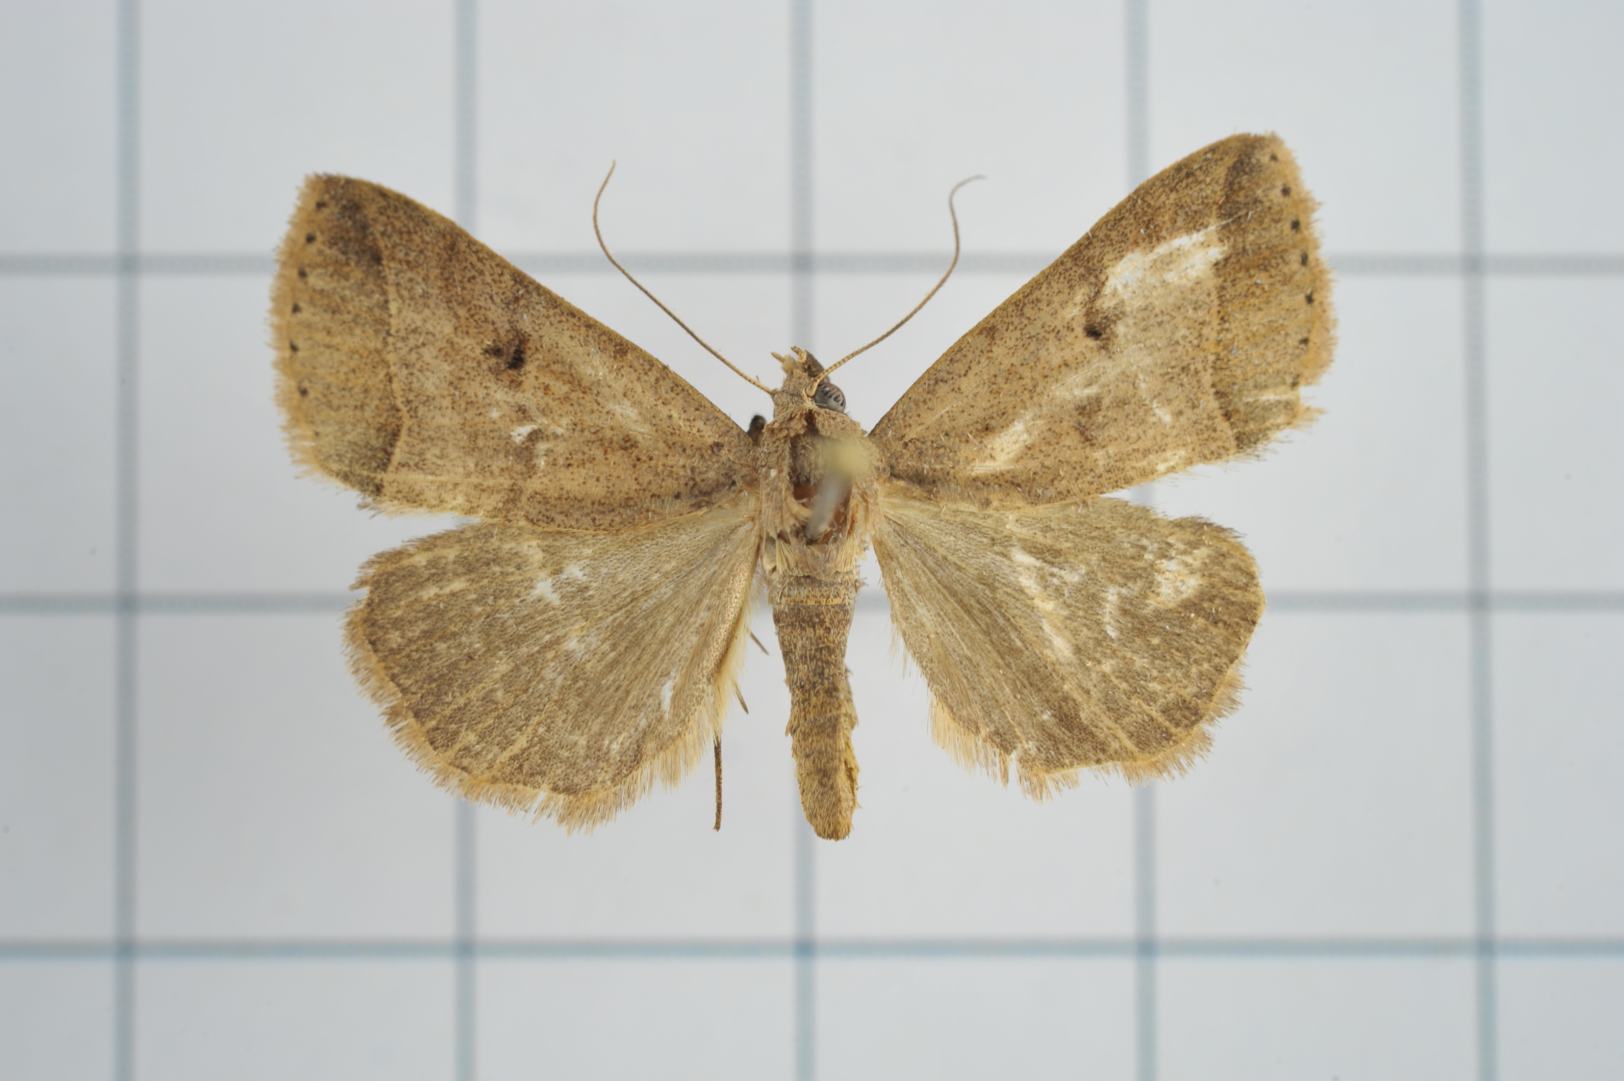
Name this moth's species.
Bocula caradrinoides
